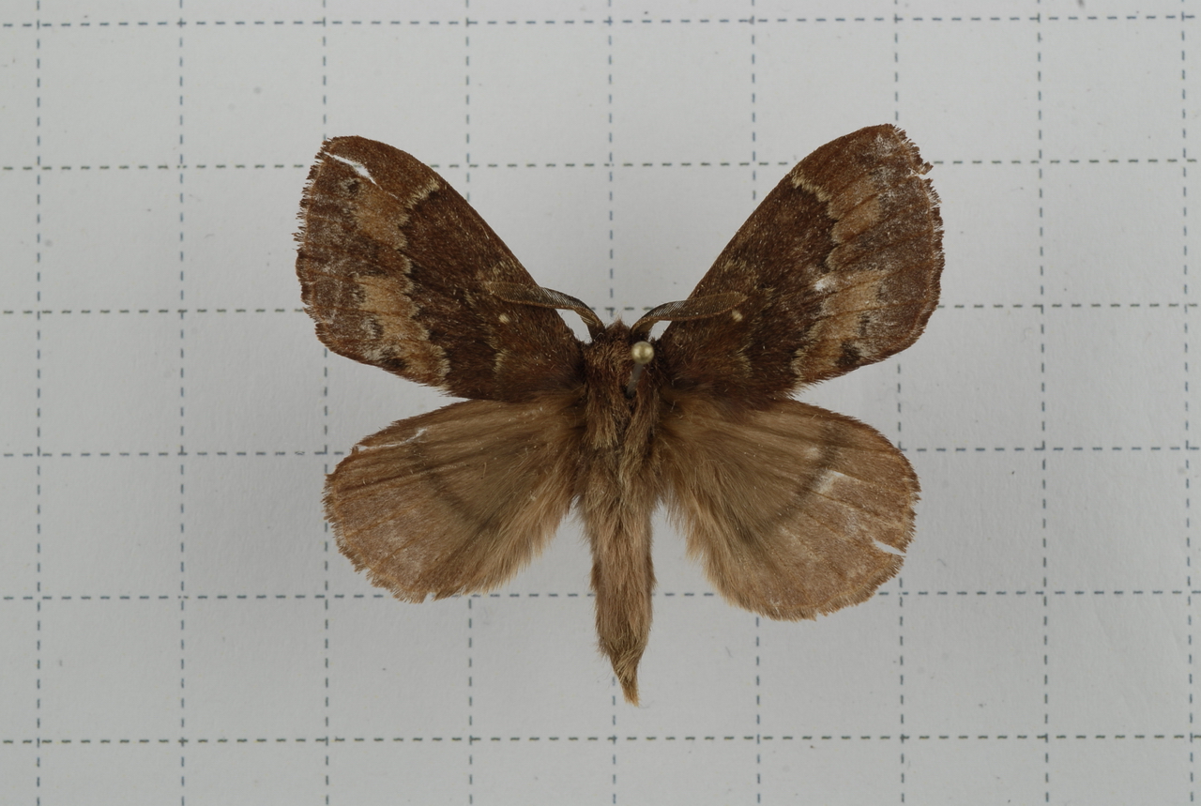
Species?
Dendrolimus arizana
